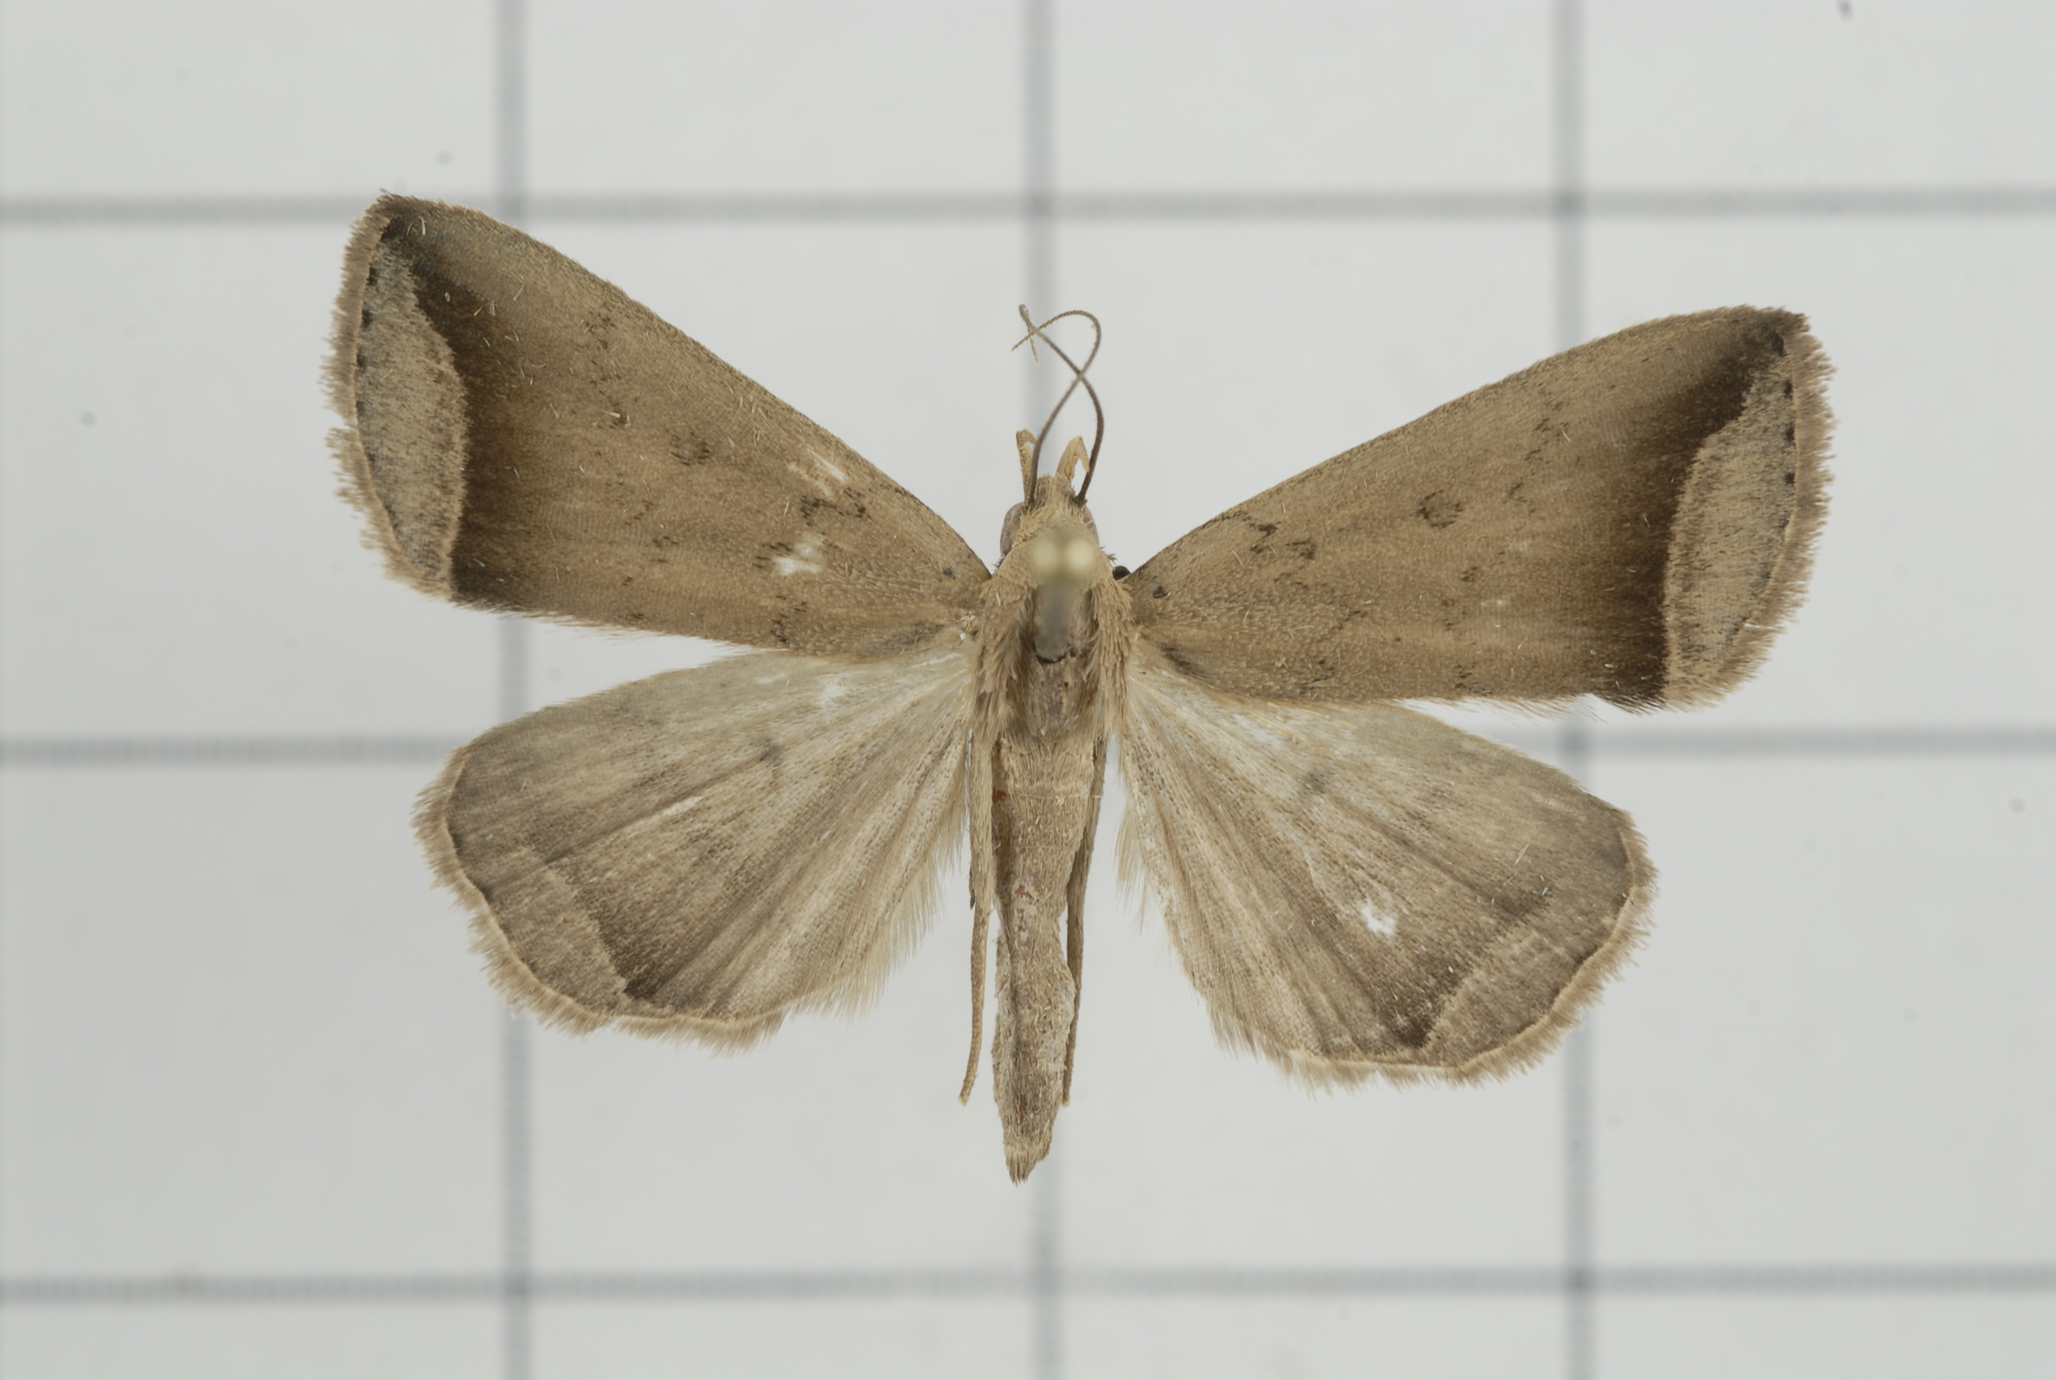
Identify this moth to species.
Simplicia mistacalis
